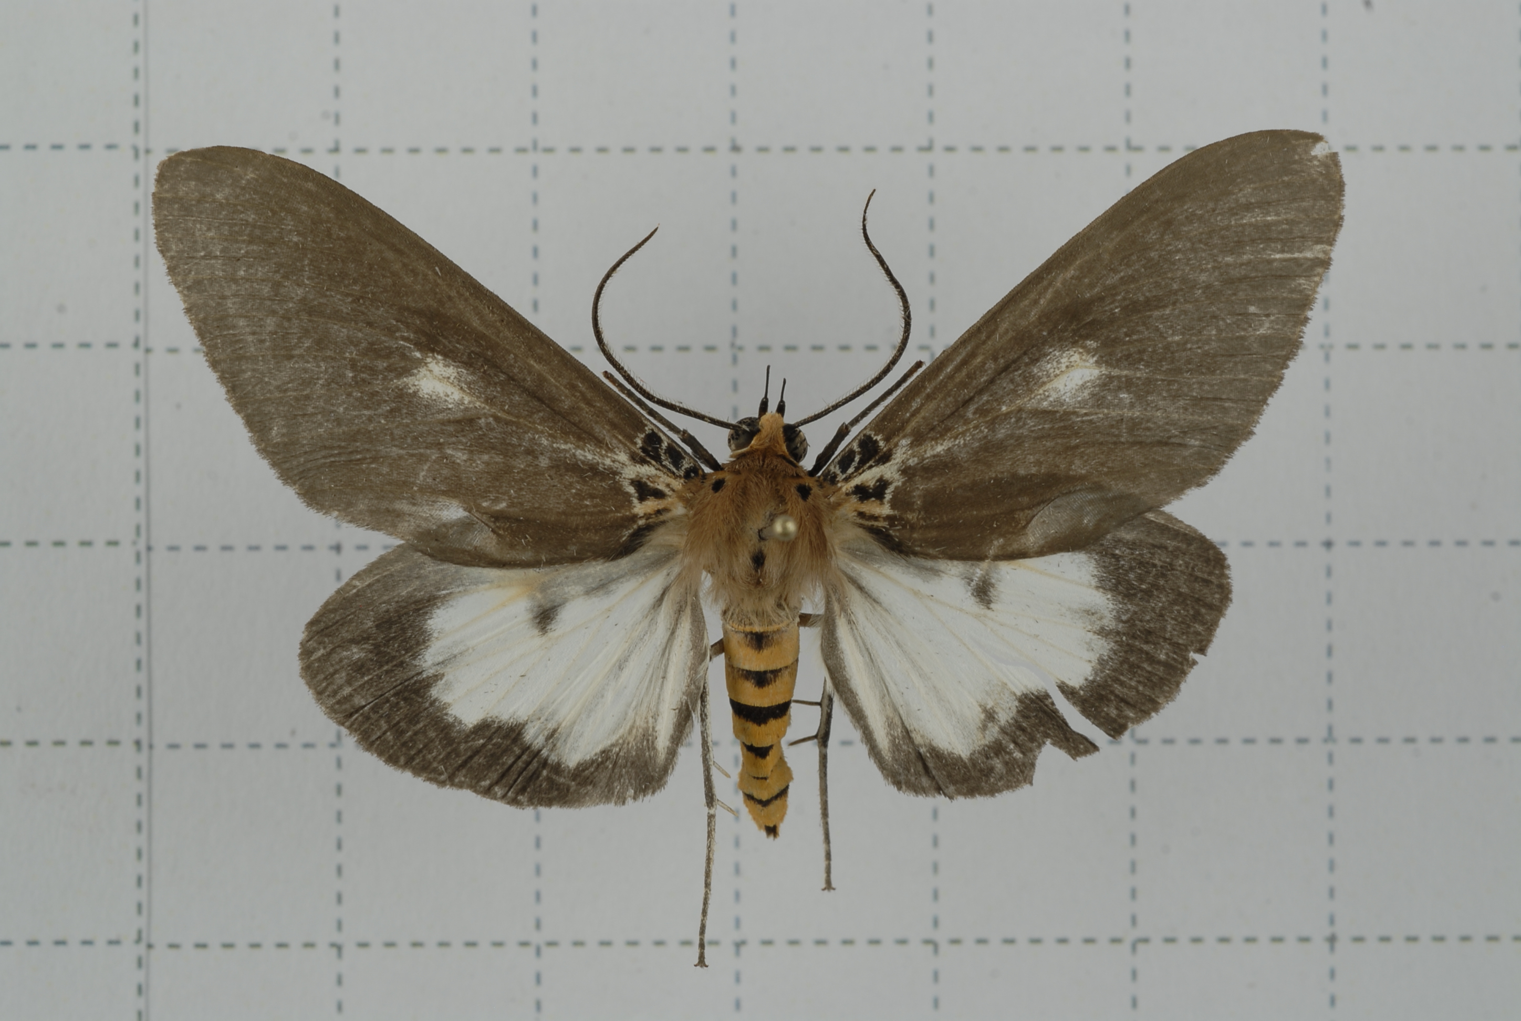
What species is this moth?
Asota heliconia zebrina
